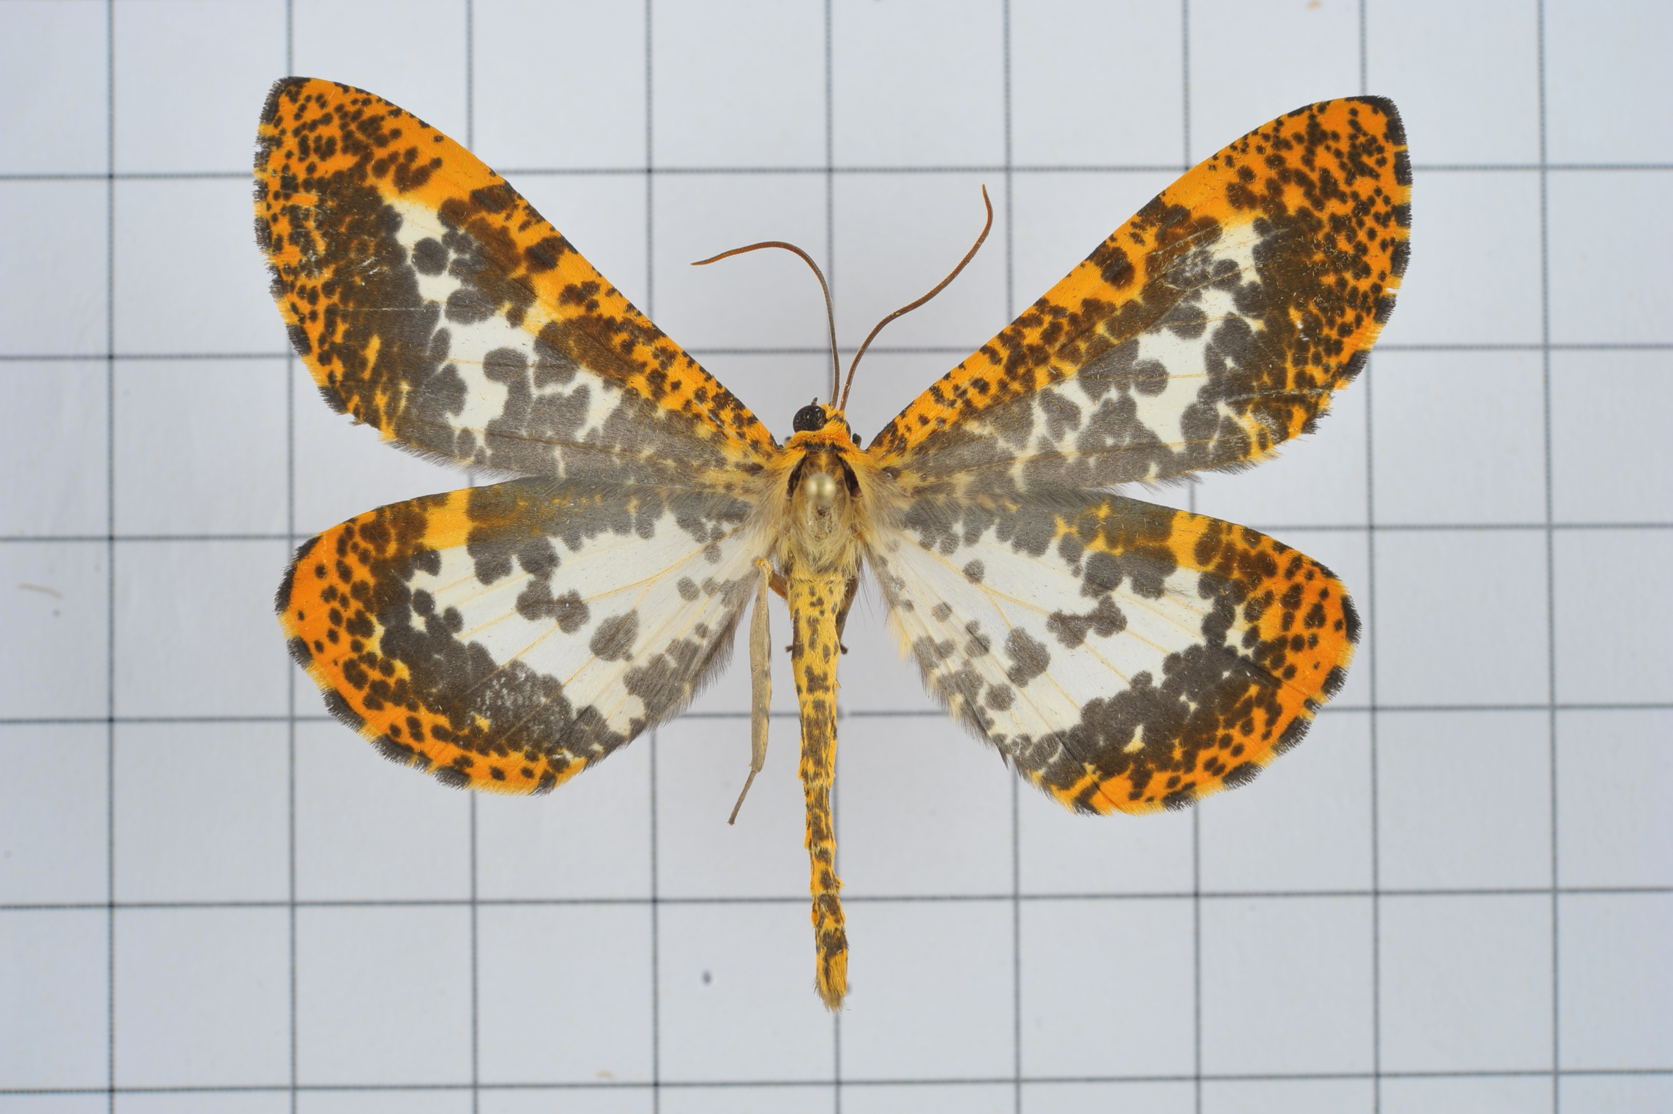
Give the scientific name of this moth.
Epobeidia lucifera extranigricans
